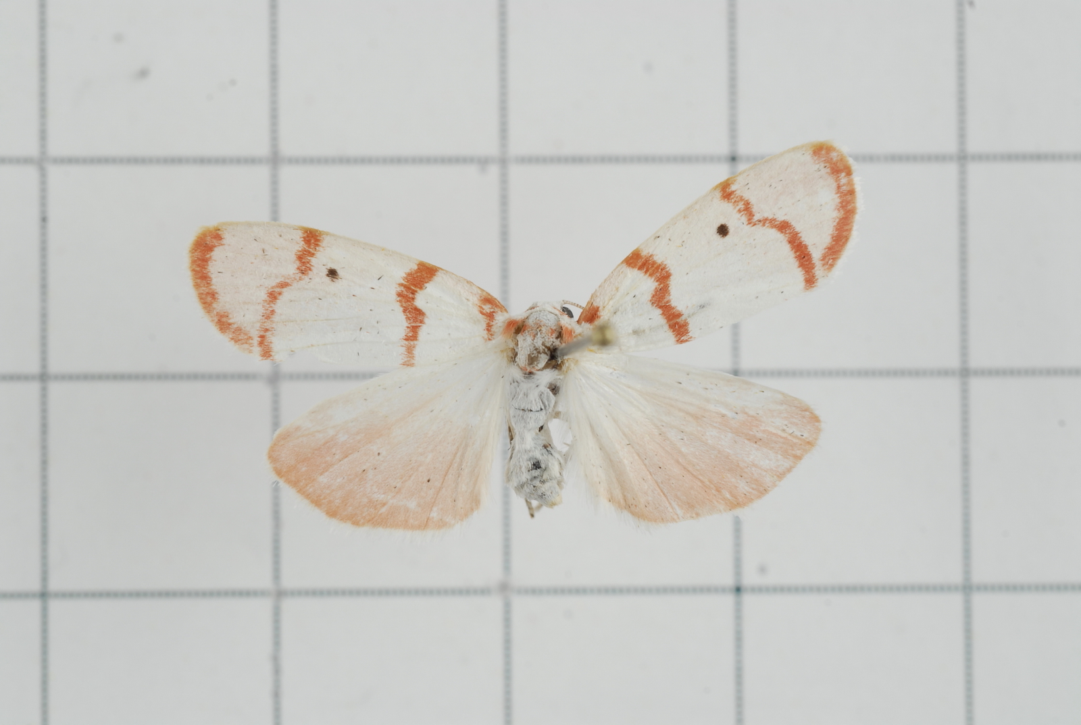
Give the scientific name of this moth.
Cyana hamata hamata
